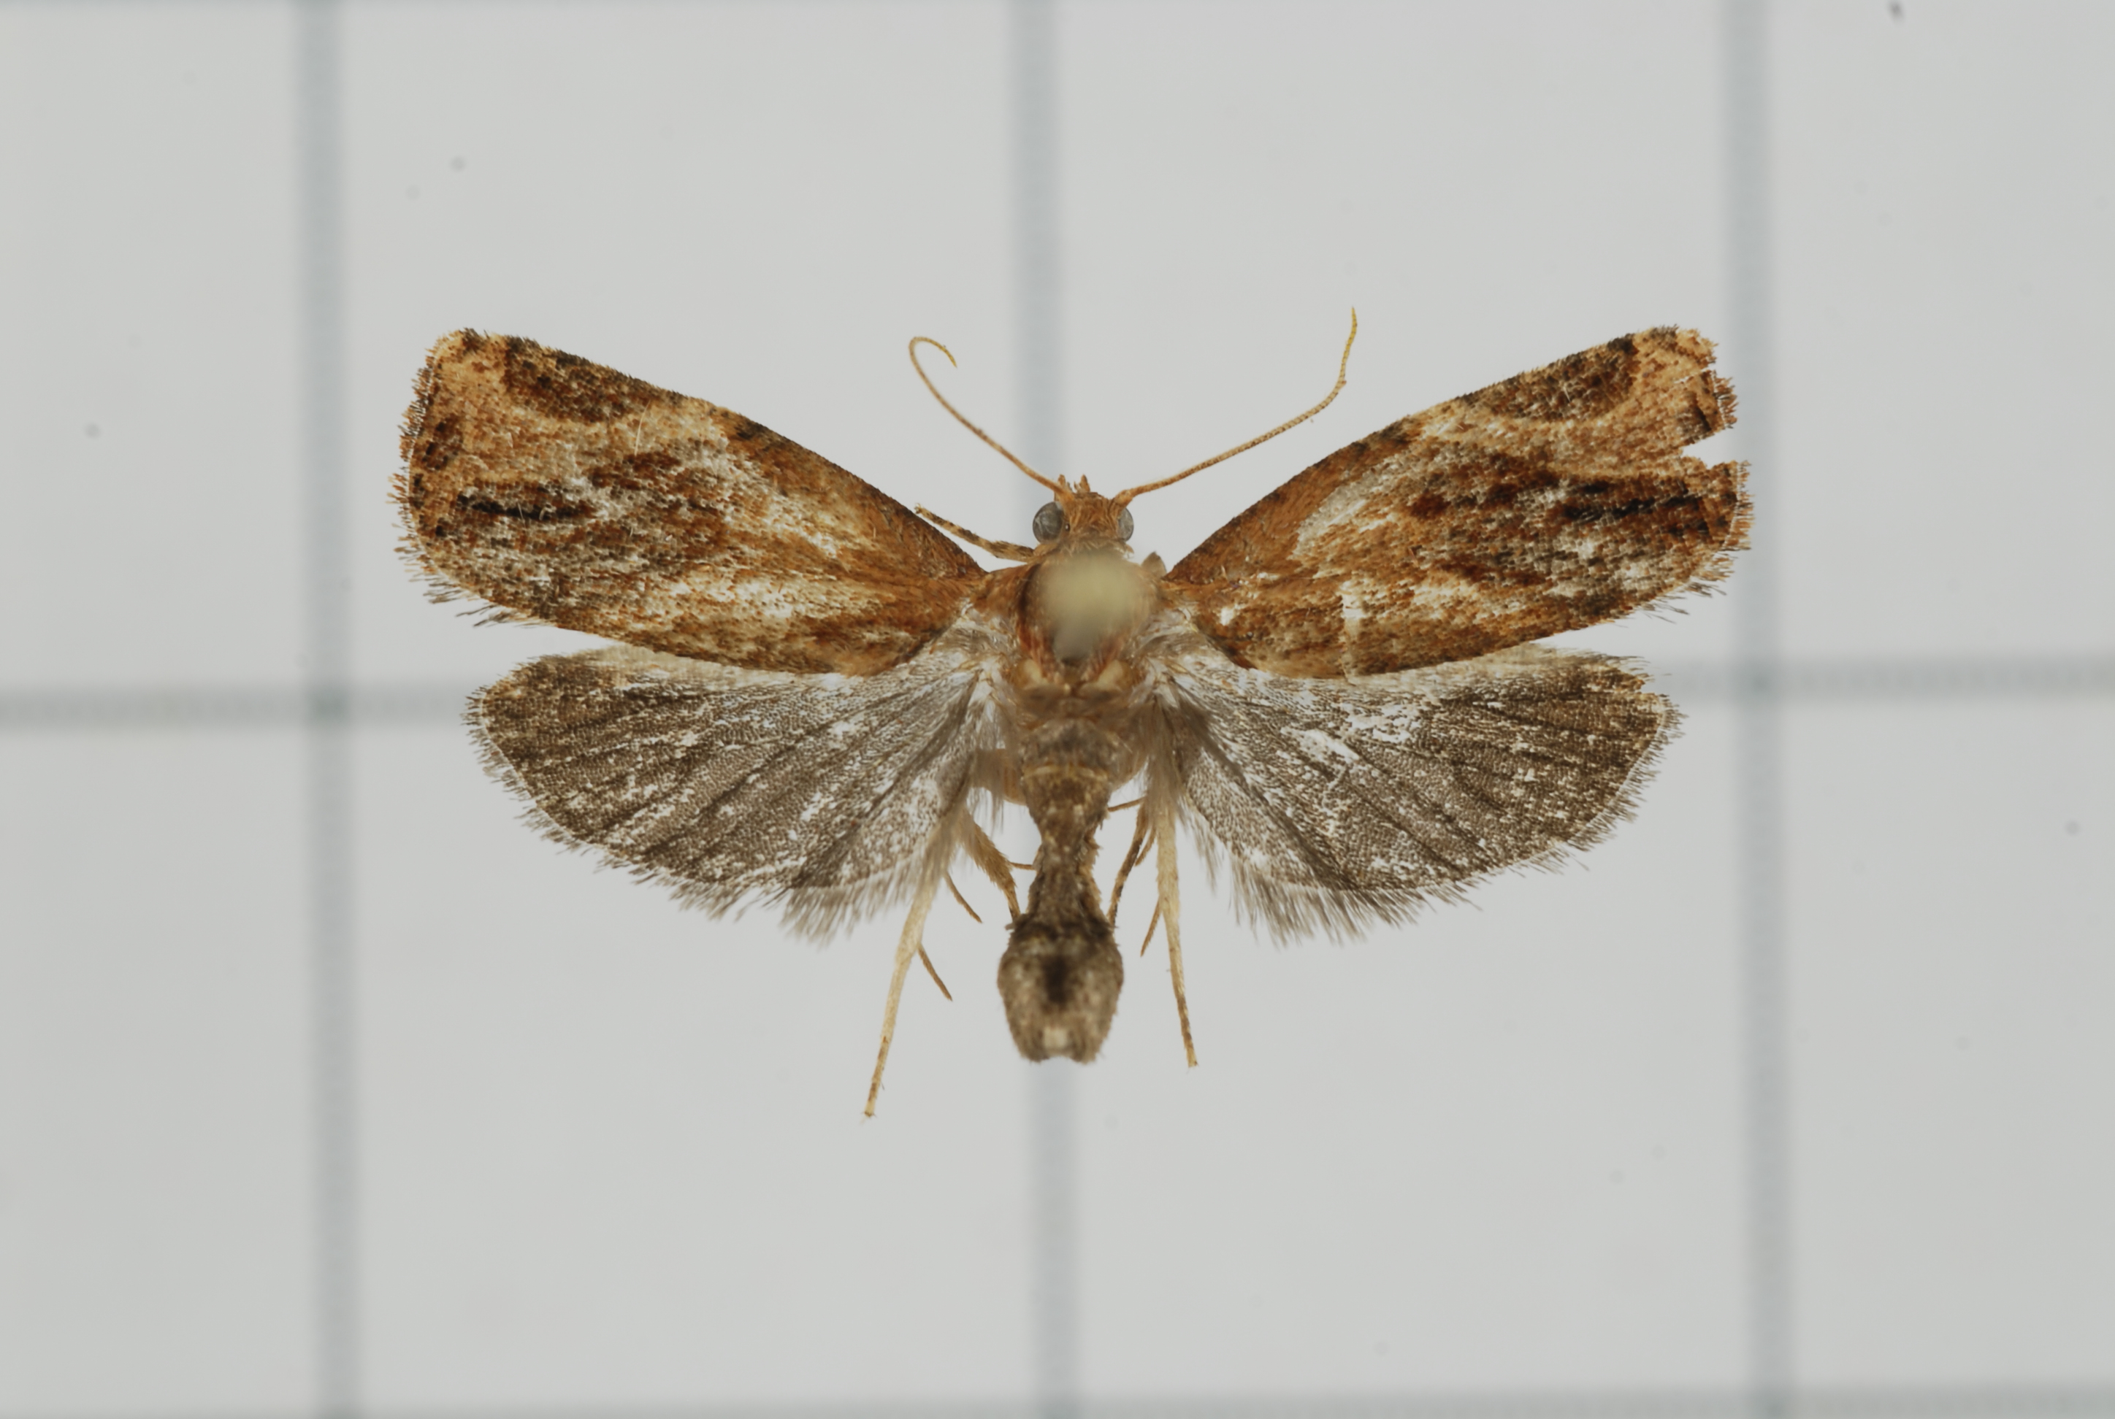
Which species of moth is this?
Isodemis proxima
